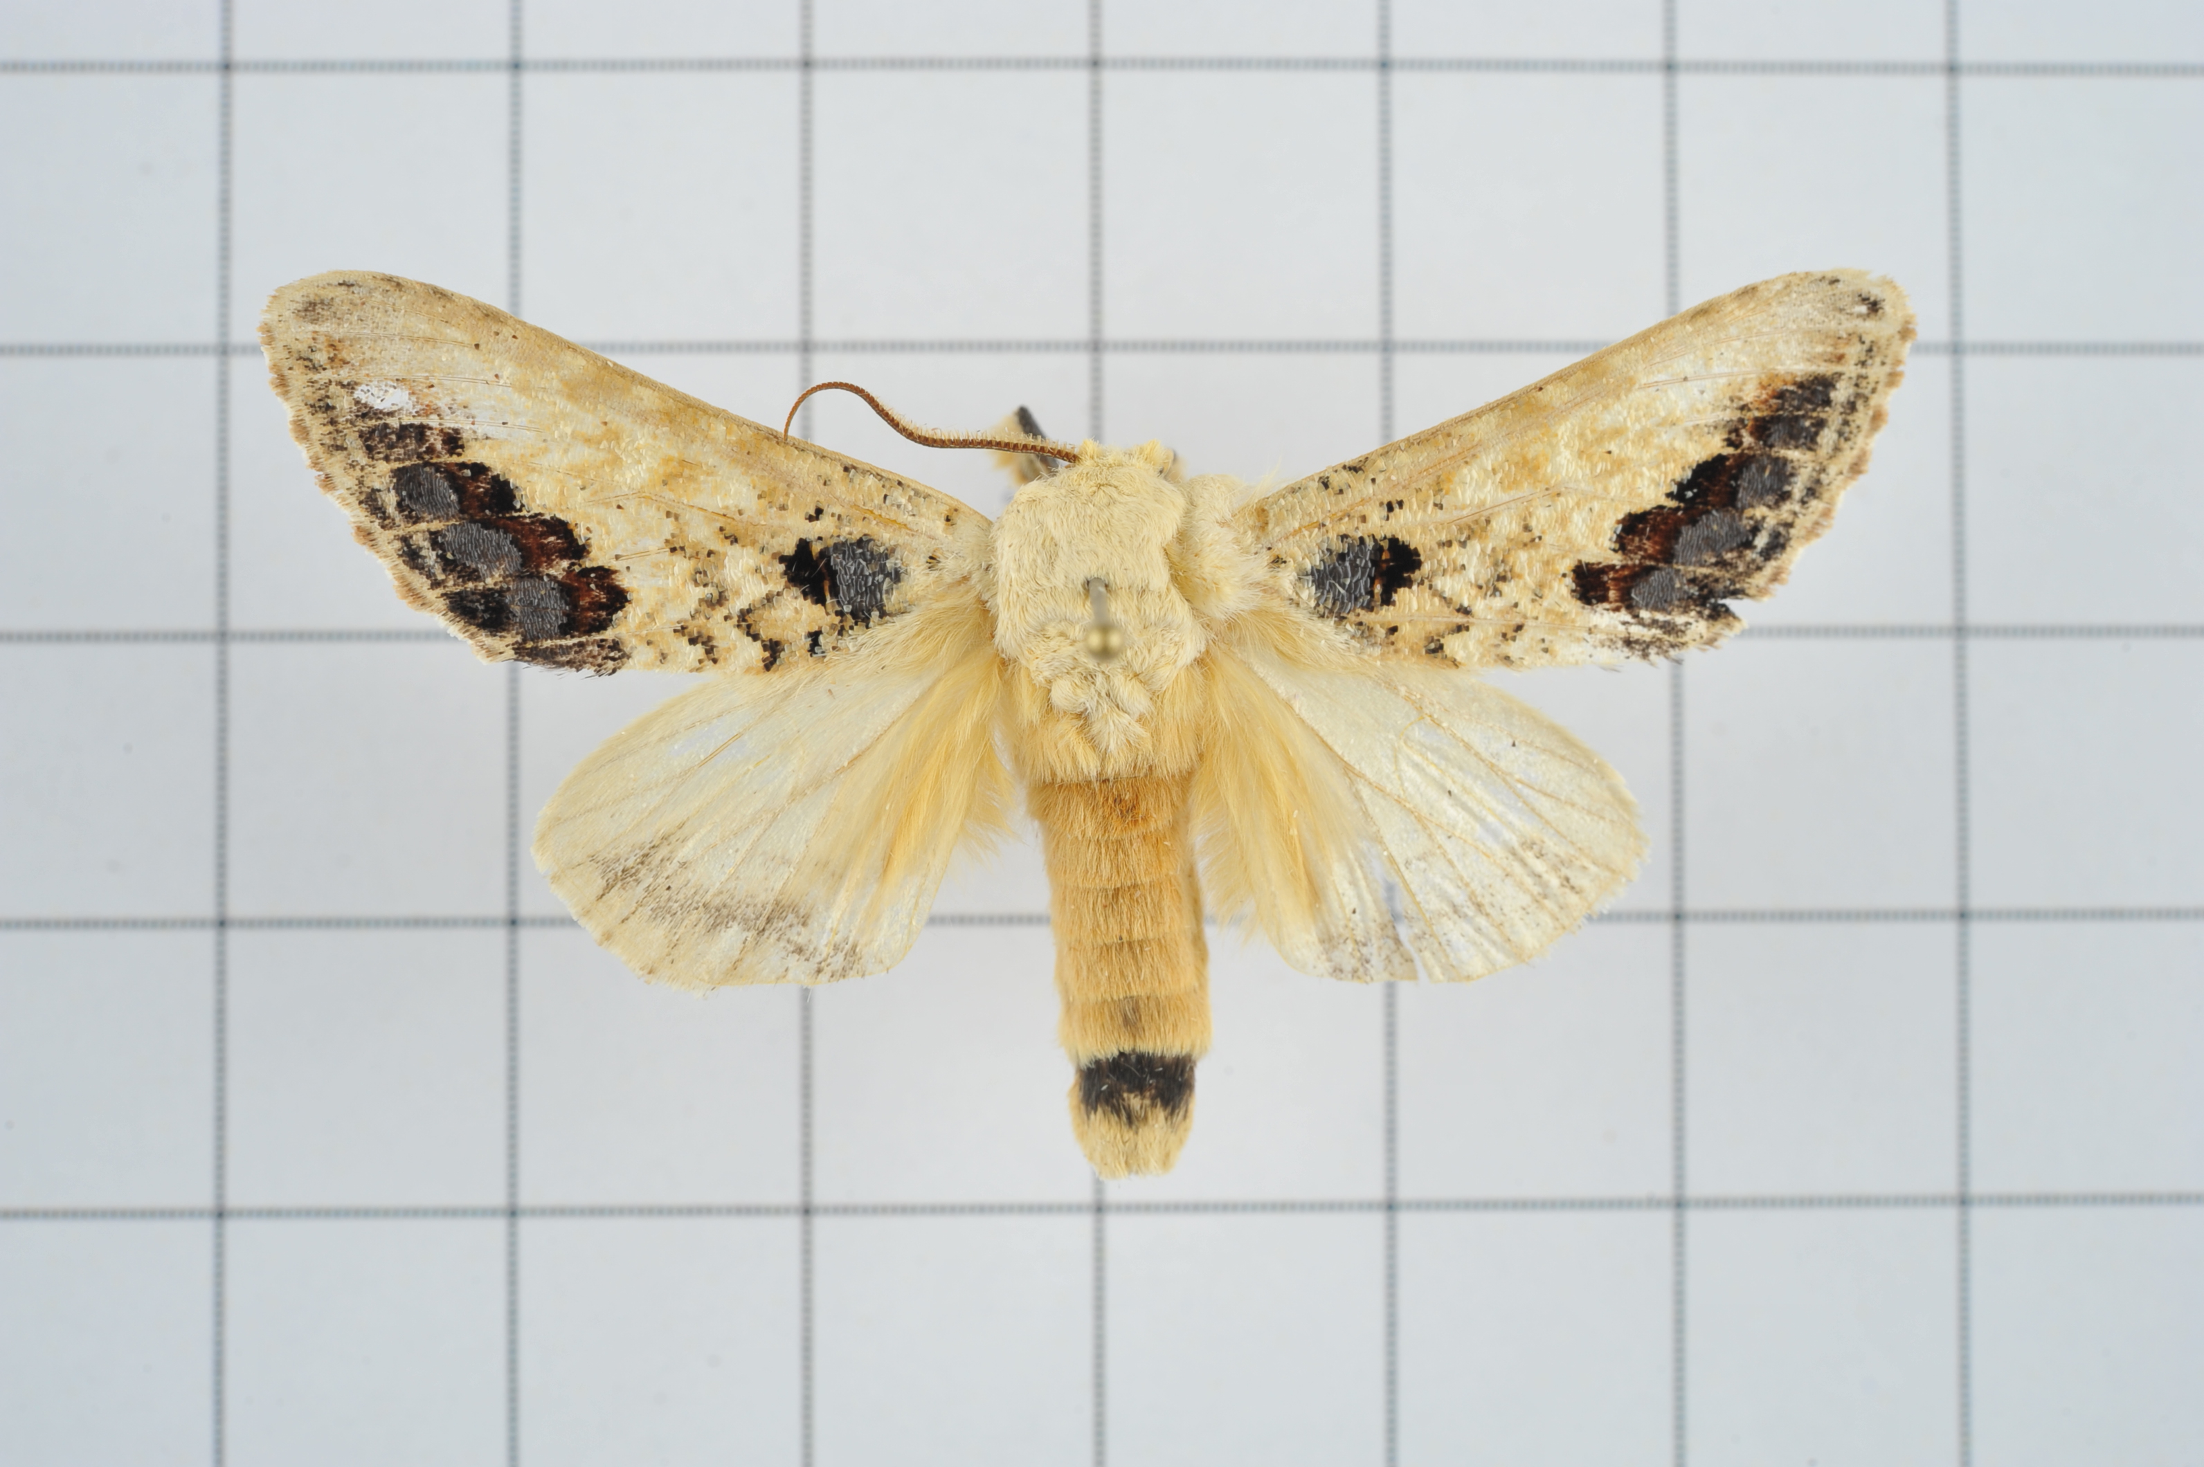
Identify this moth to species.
Phalera flavescens flavescens
